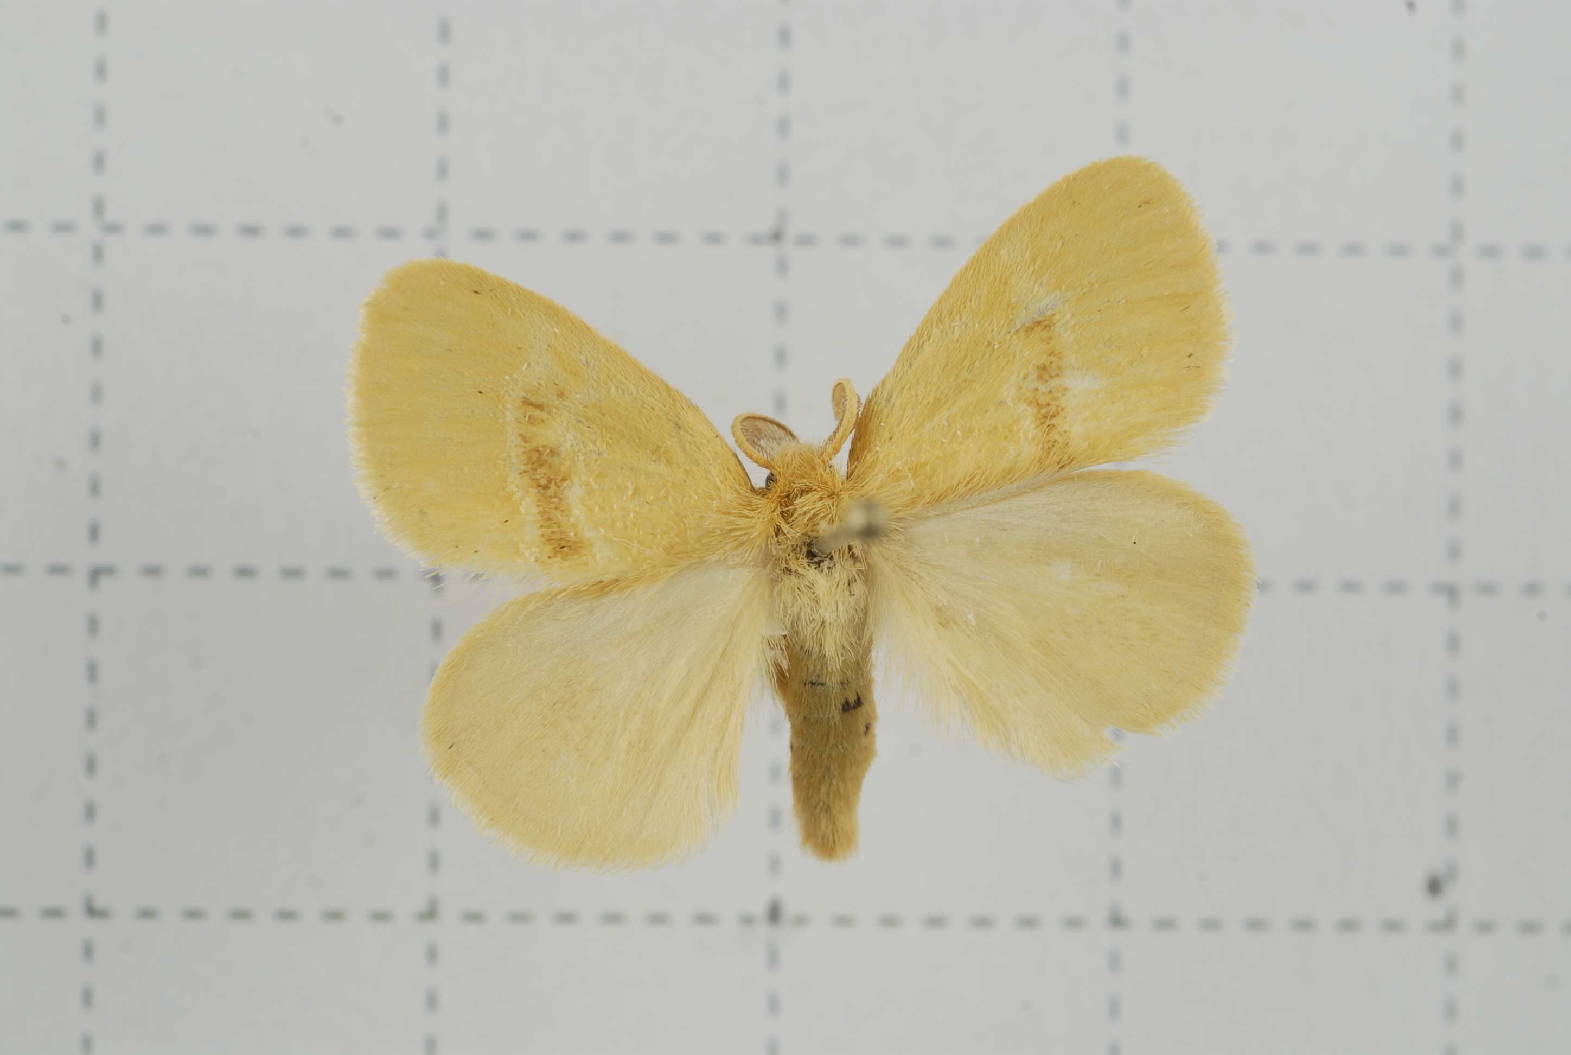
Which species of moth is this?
Euproctis latifascia suisharyonis
